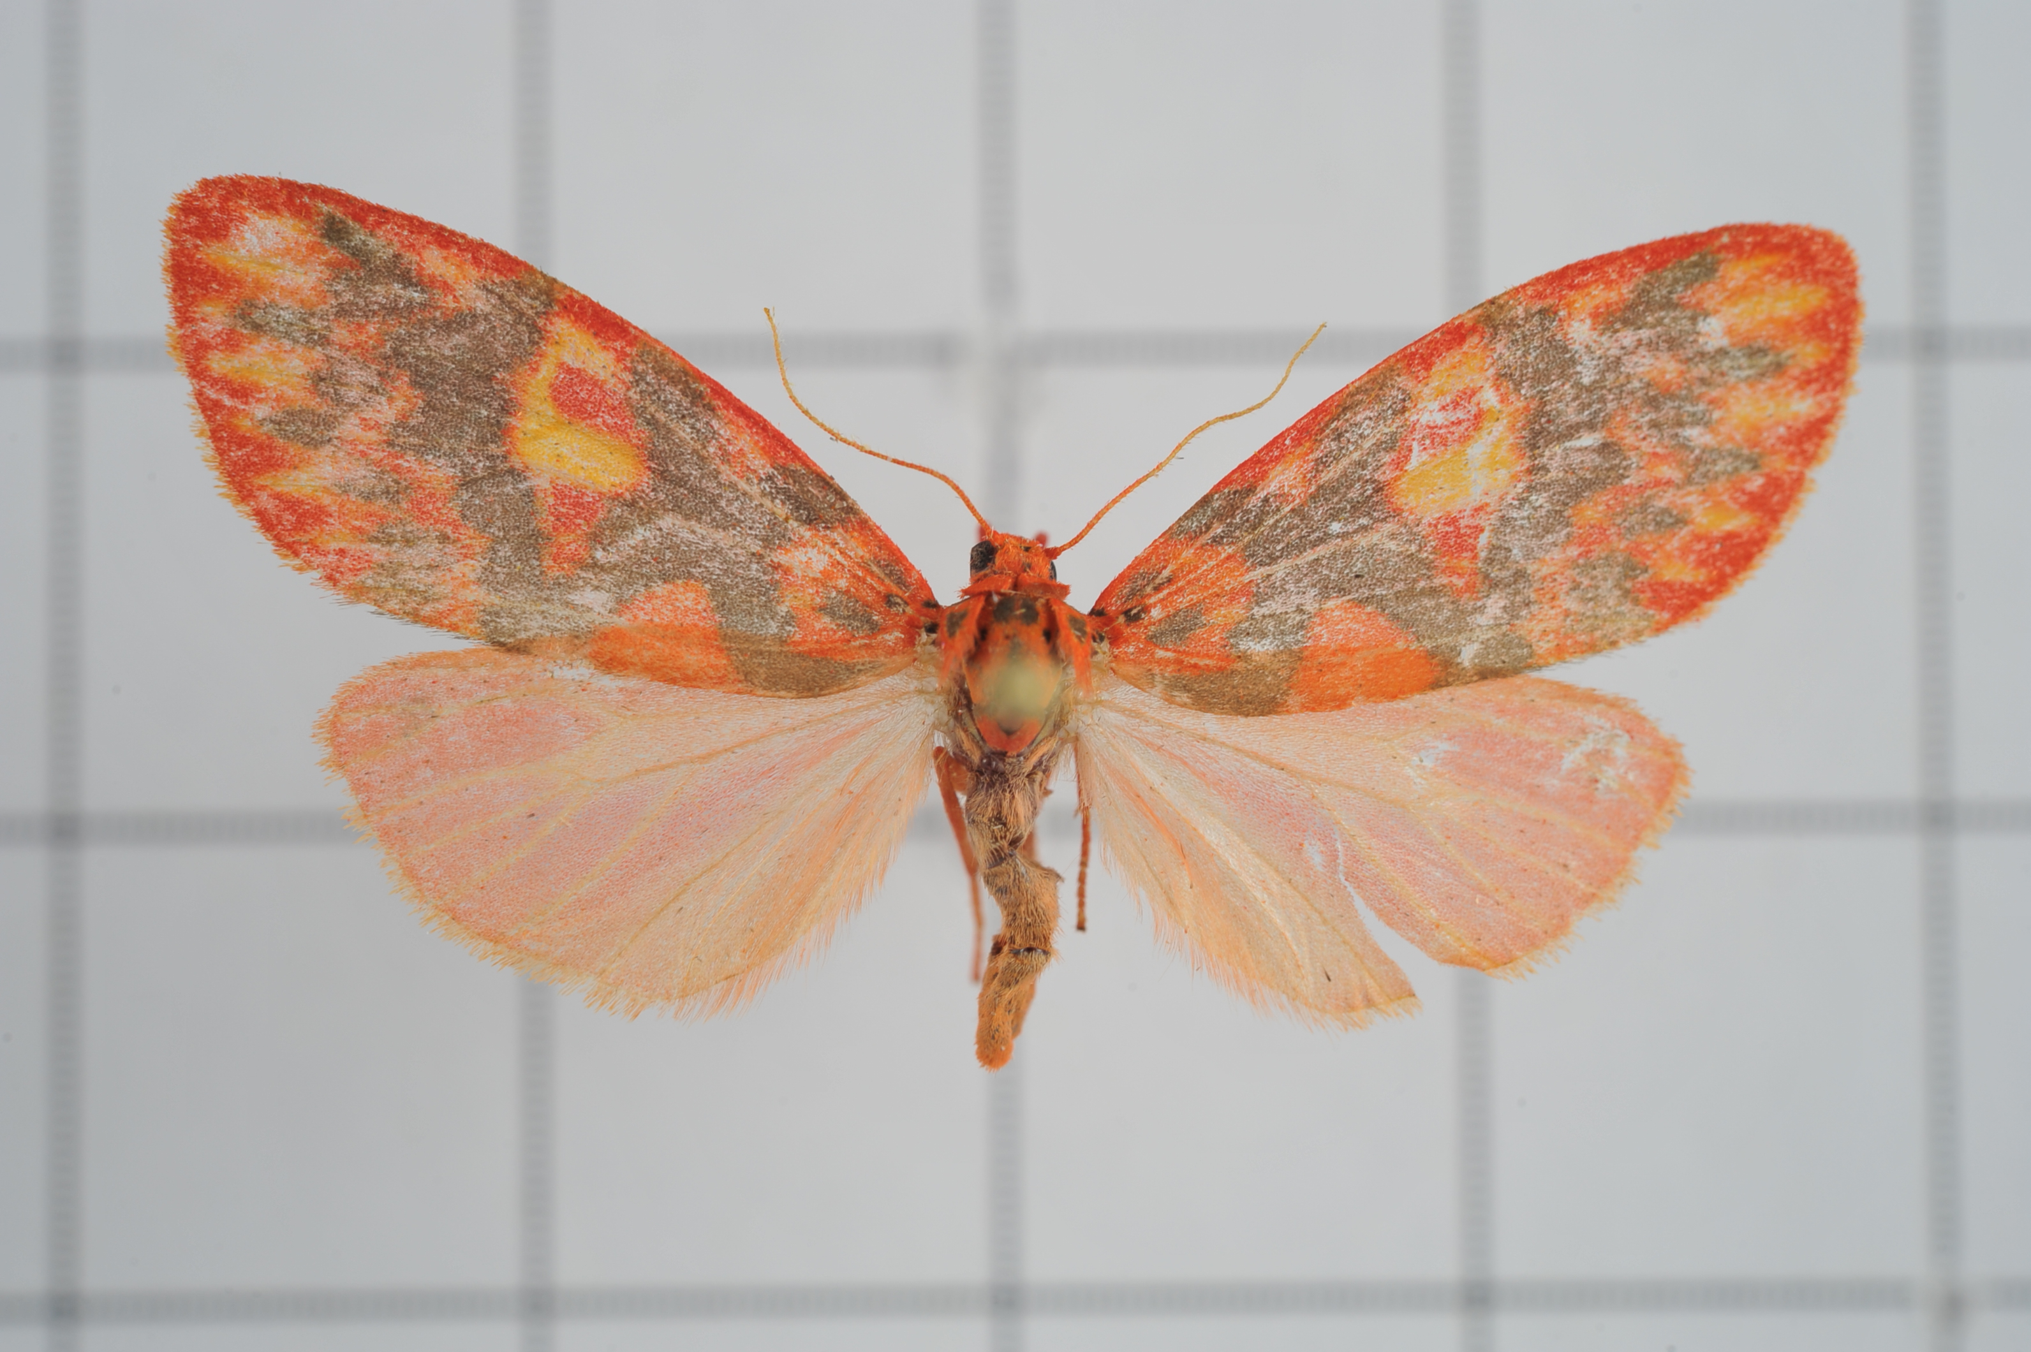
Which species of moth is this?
Floridasura tricolor
